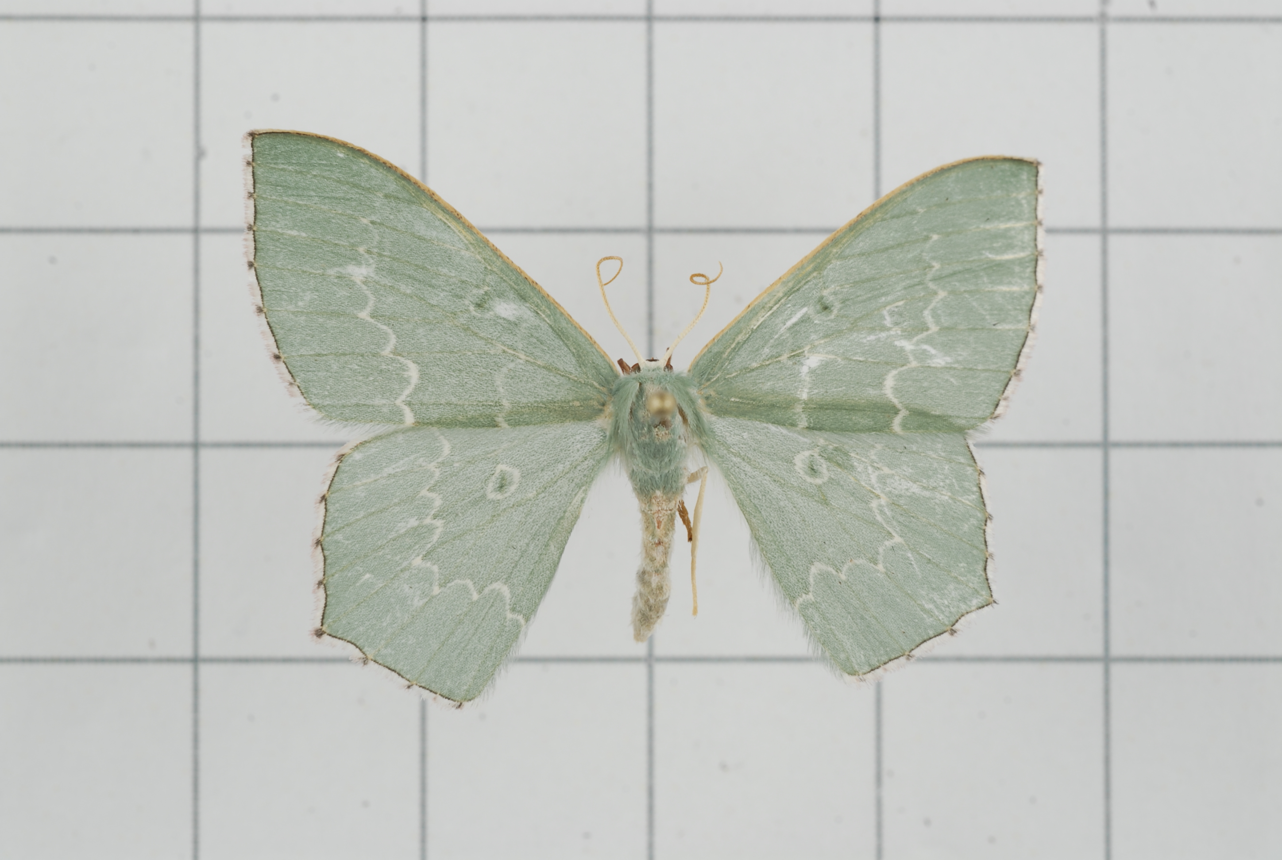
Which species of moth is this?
Hemistola orbiculosa
